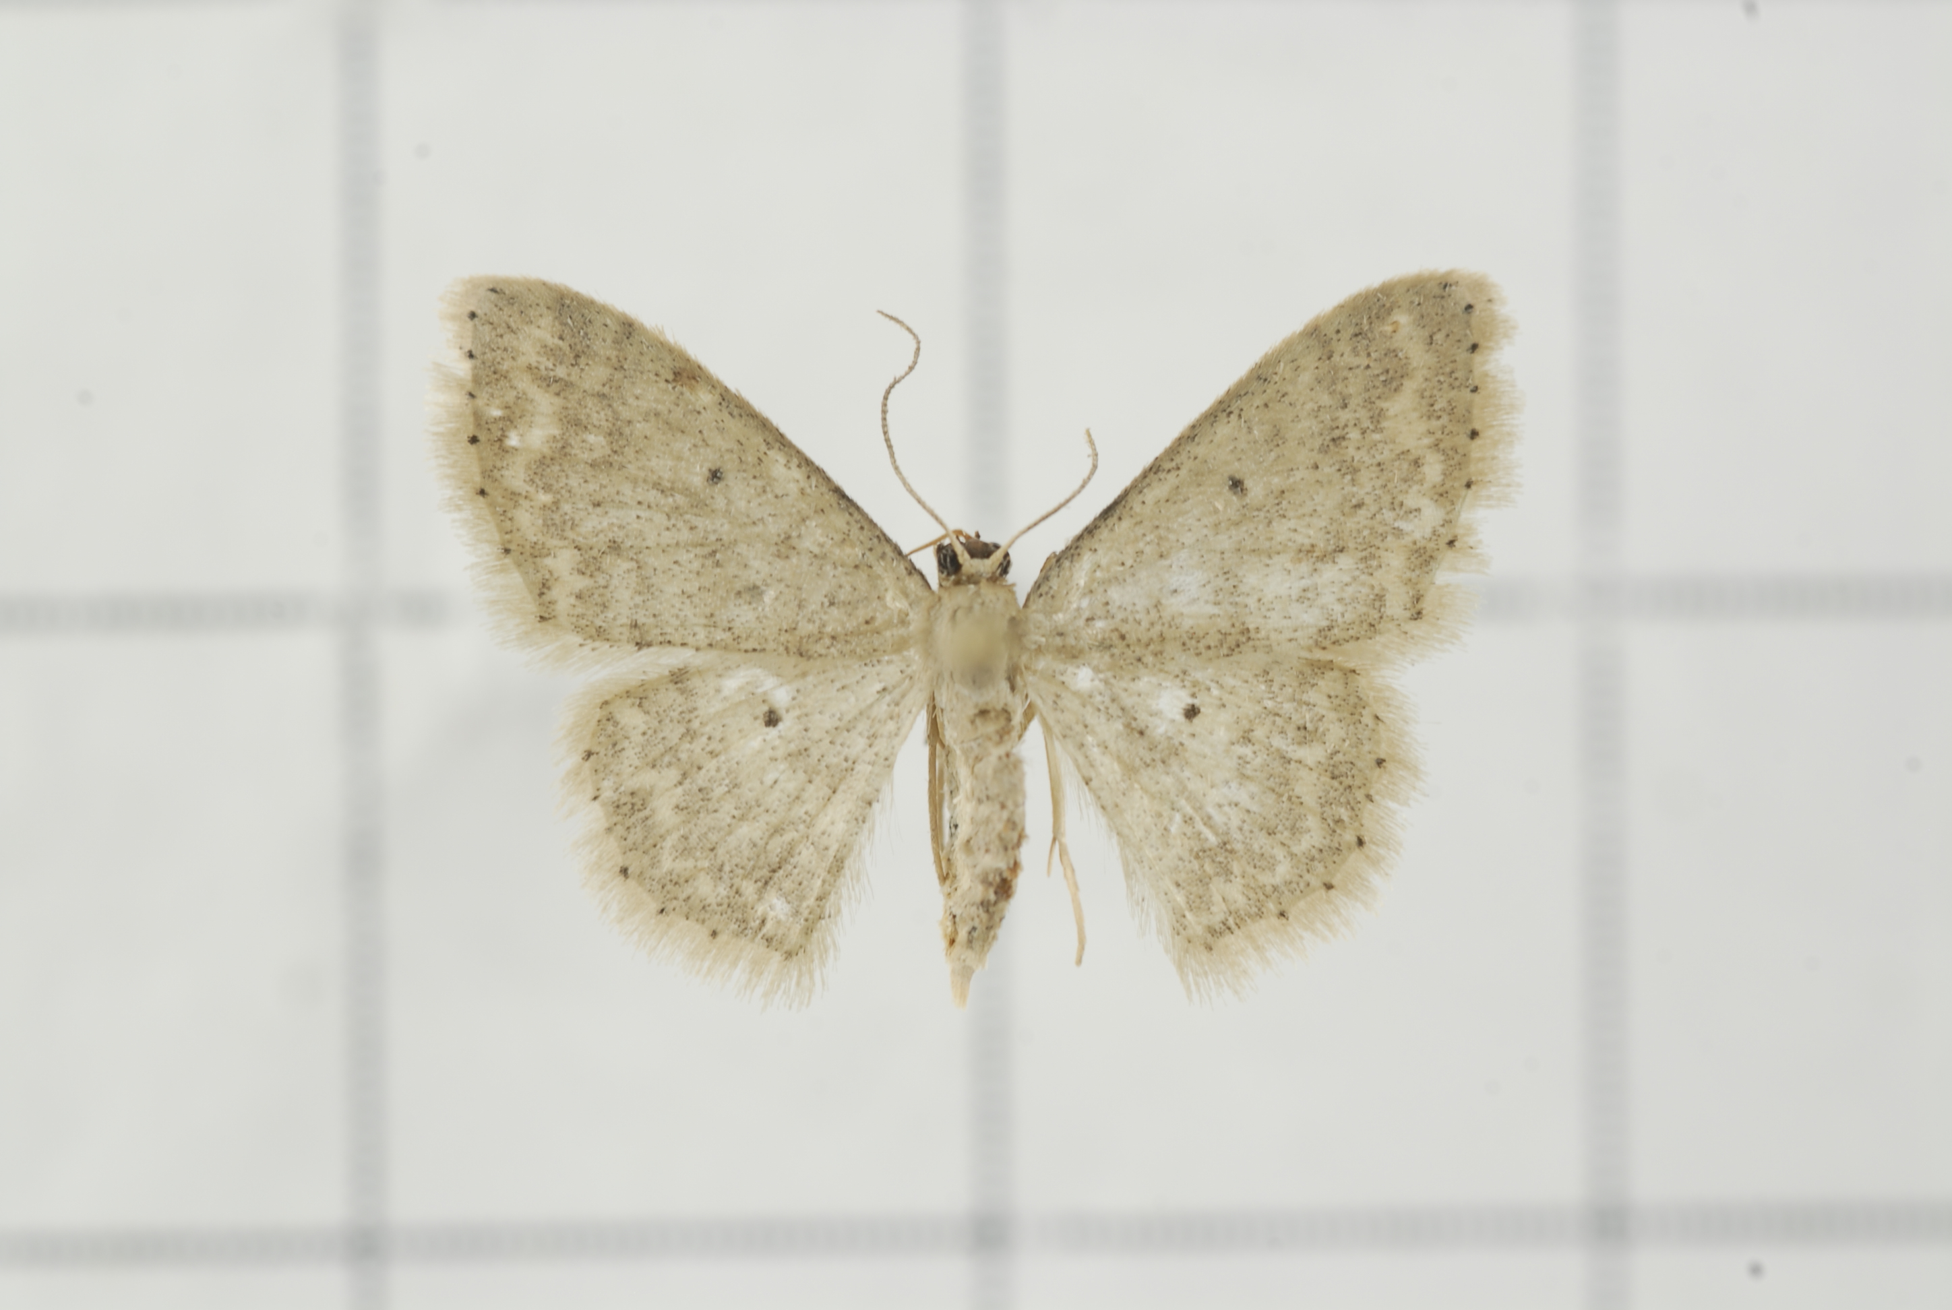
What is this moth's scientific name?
Idaea sakuraii
